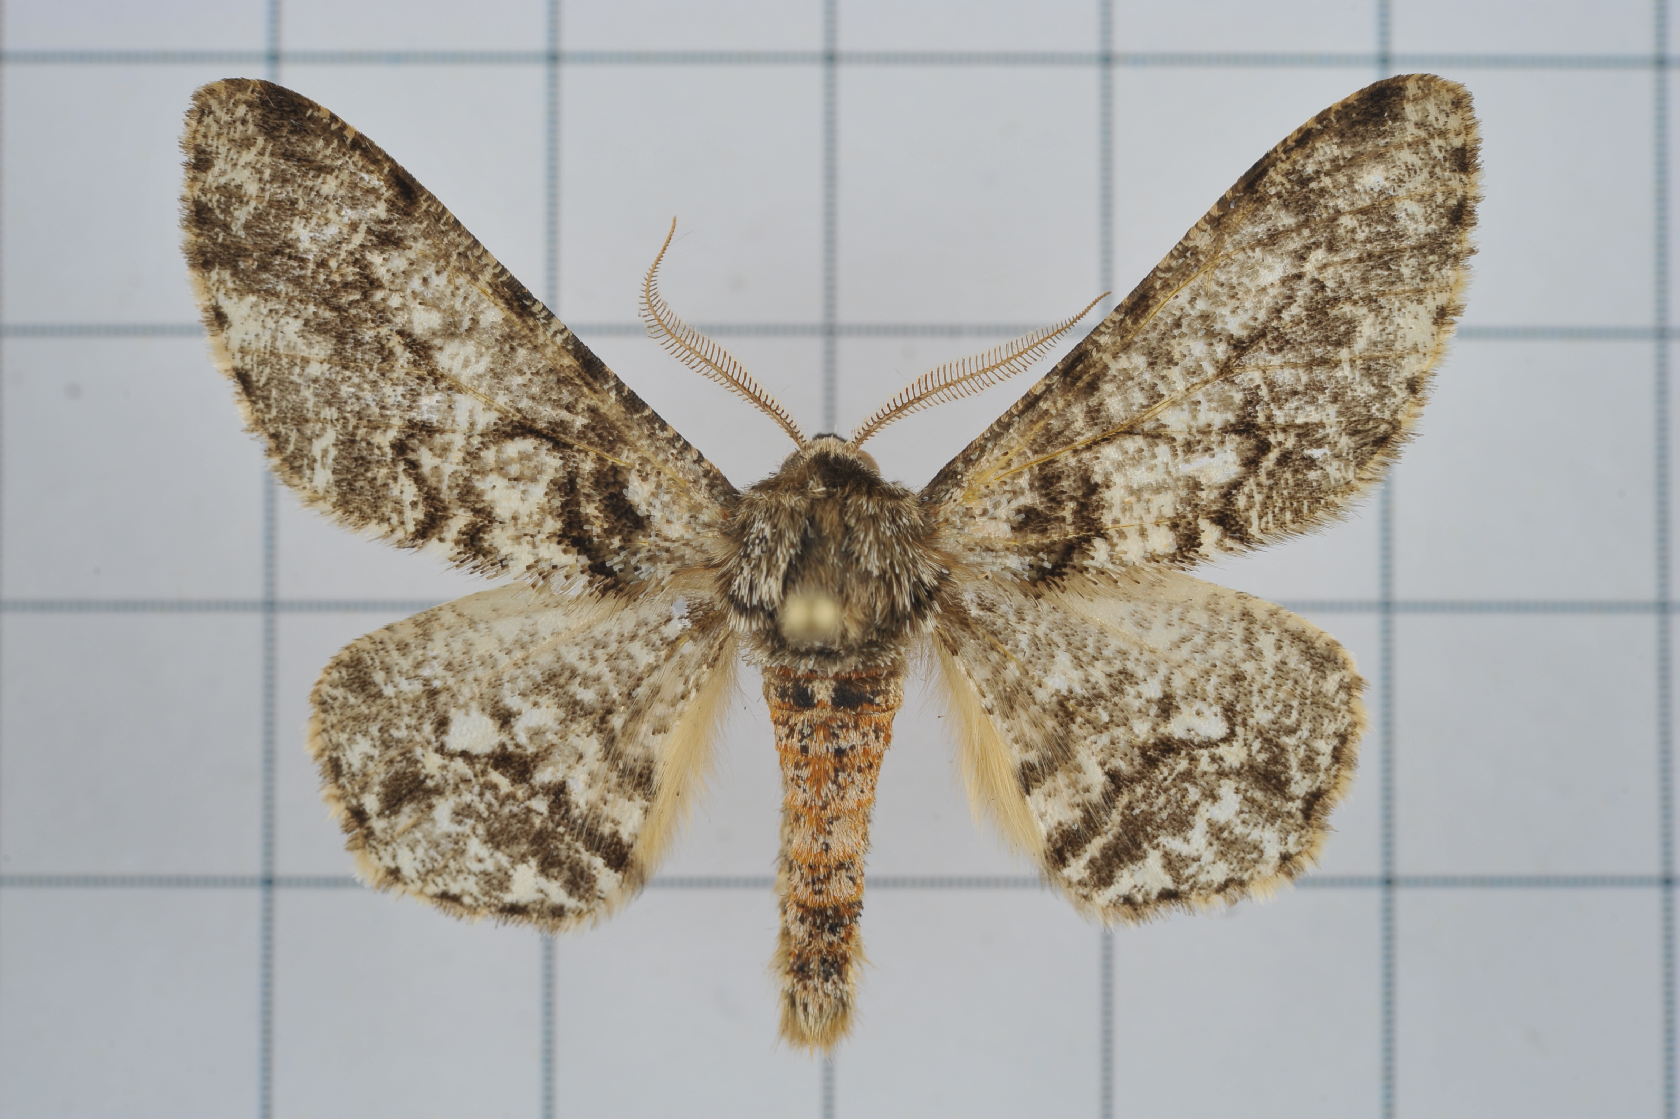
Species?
Biston marginata
